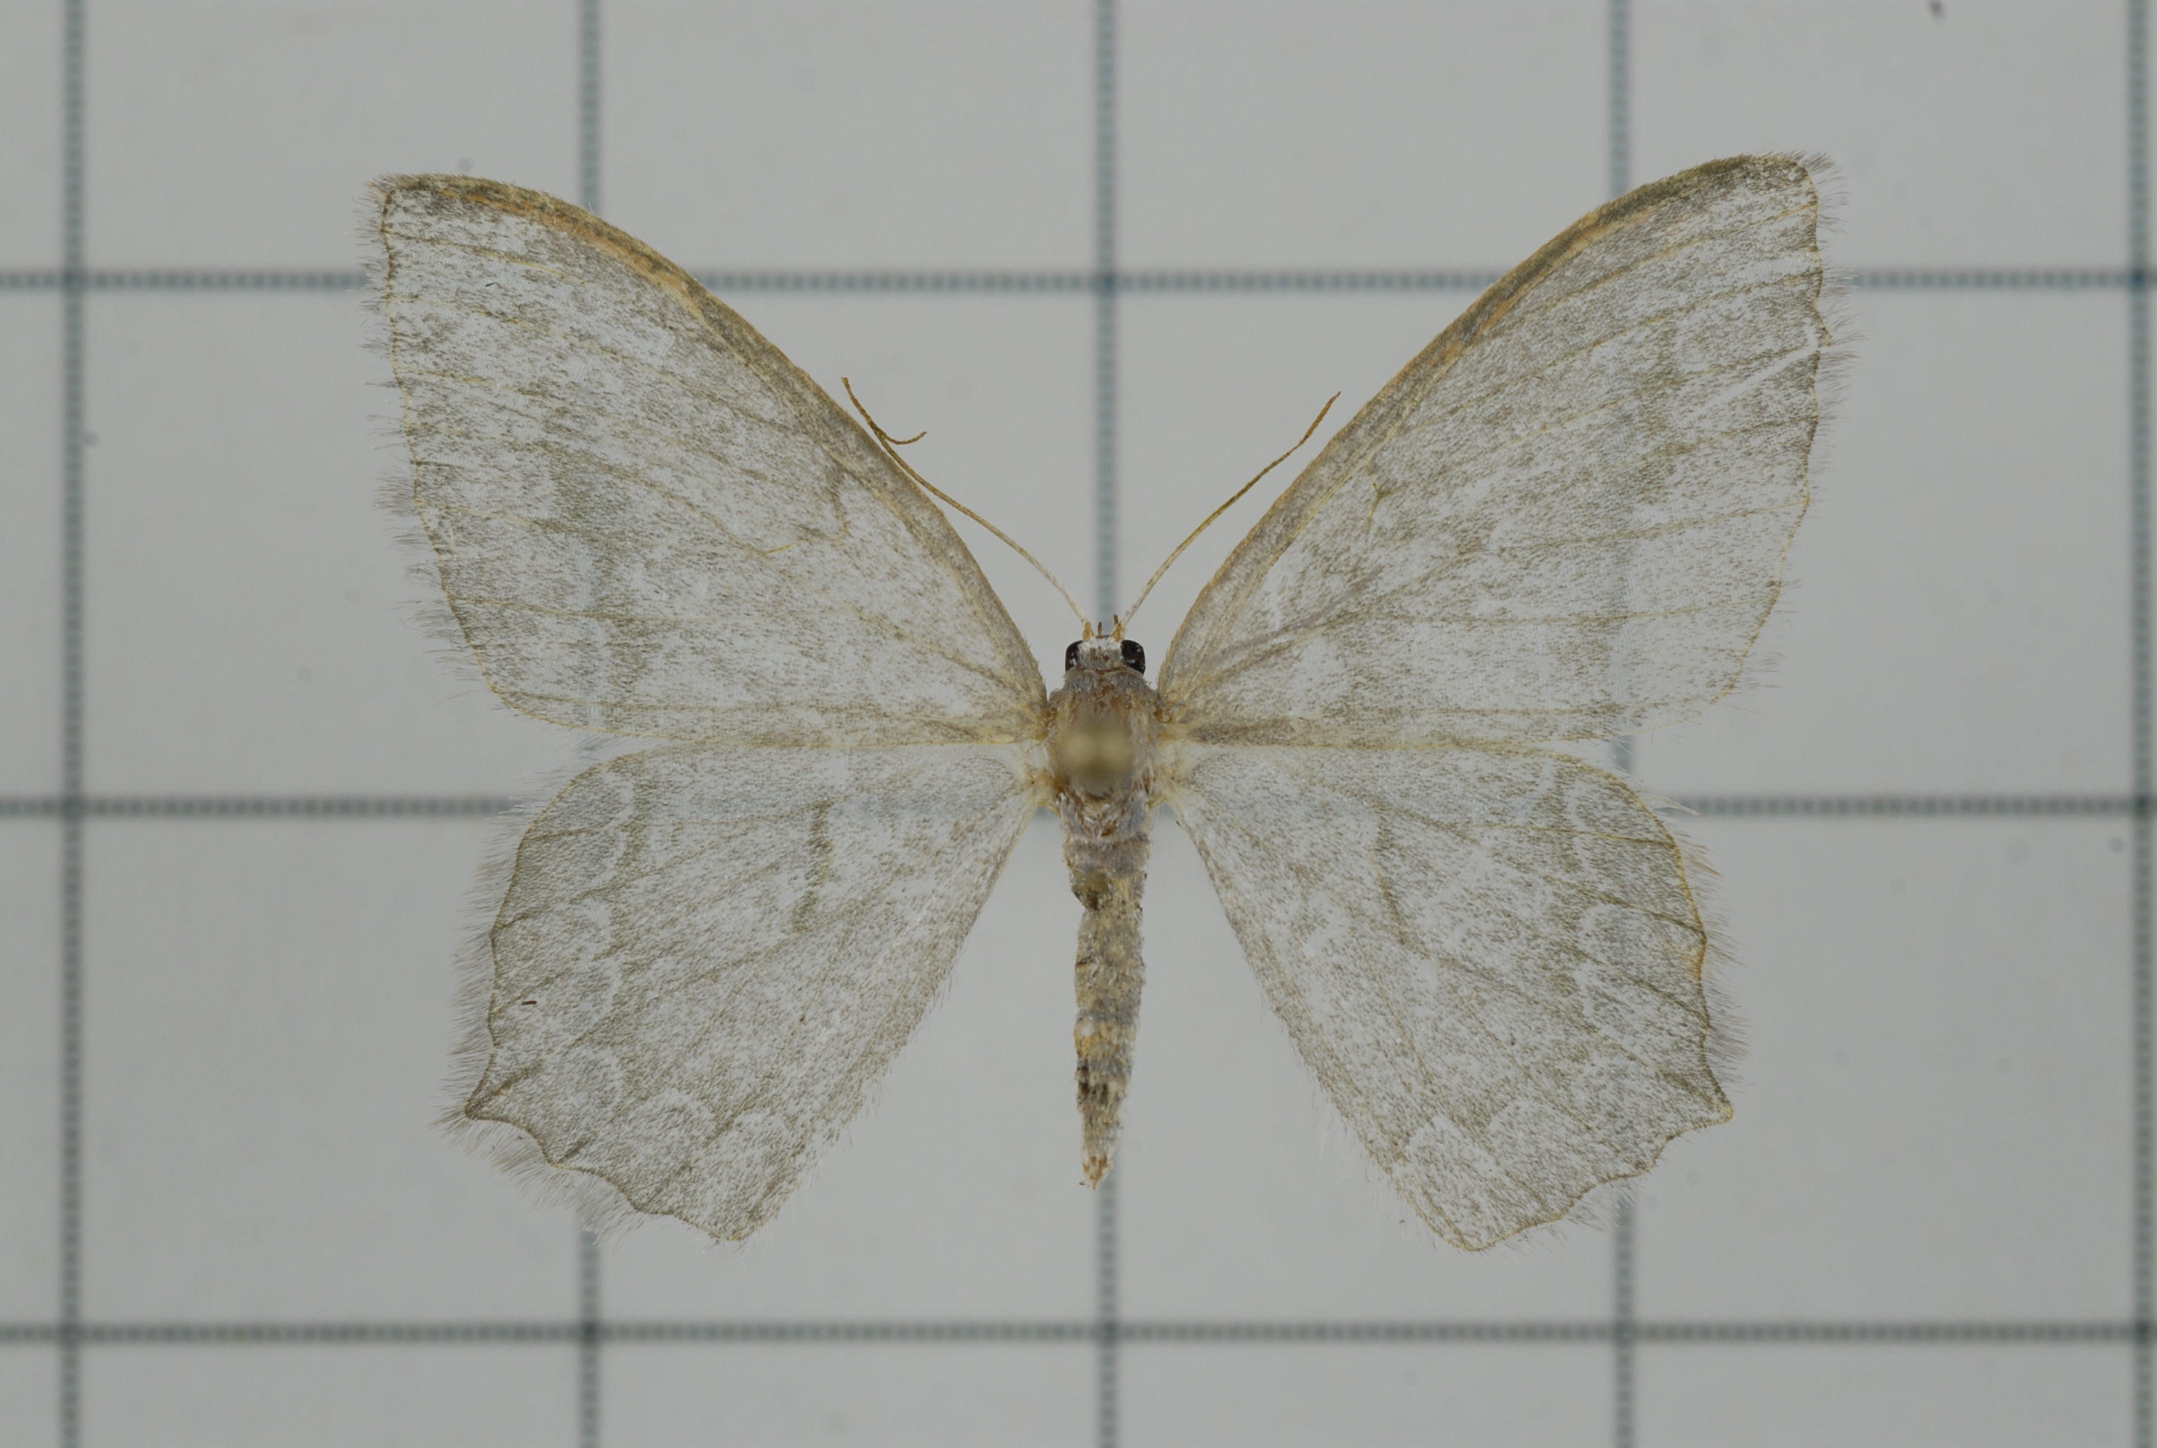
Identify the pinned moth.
Jodis rantaizanensis
